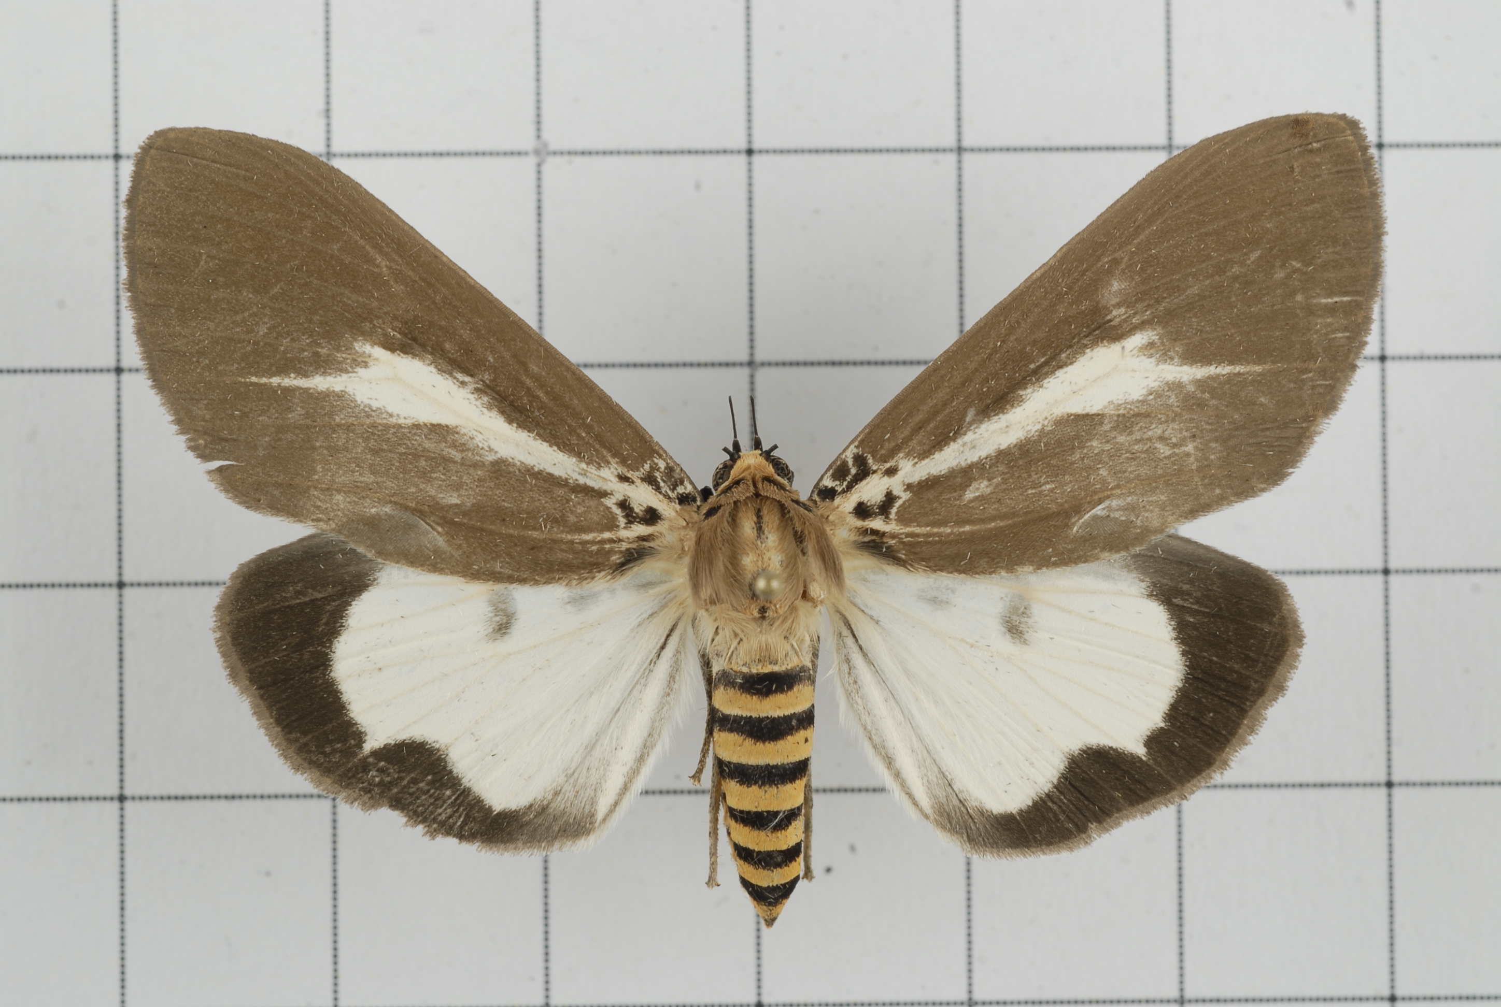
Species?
Asota heliconia zebrina
